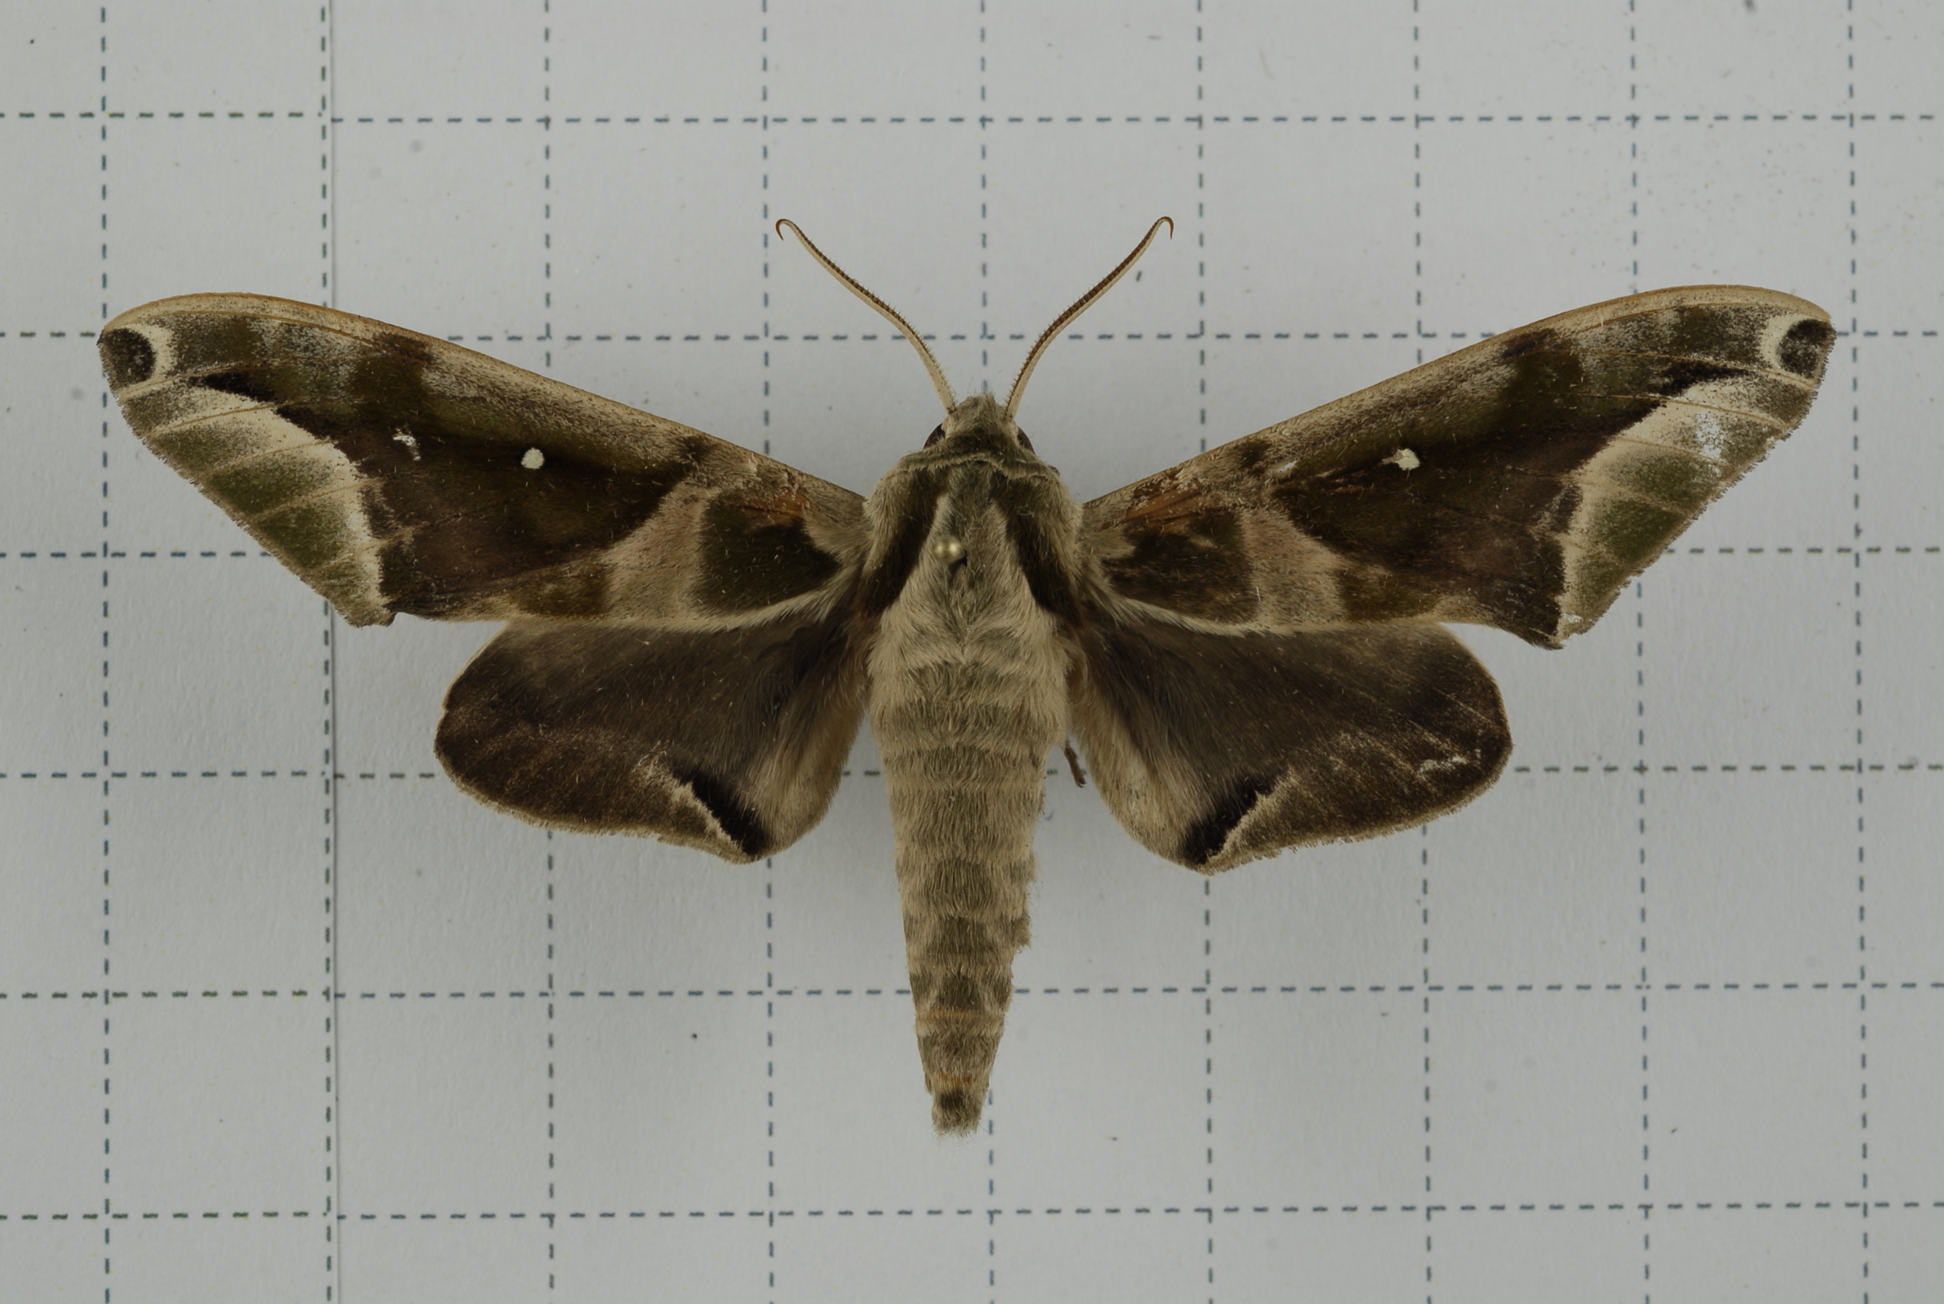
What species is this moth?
Parum colligata
